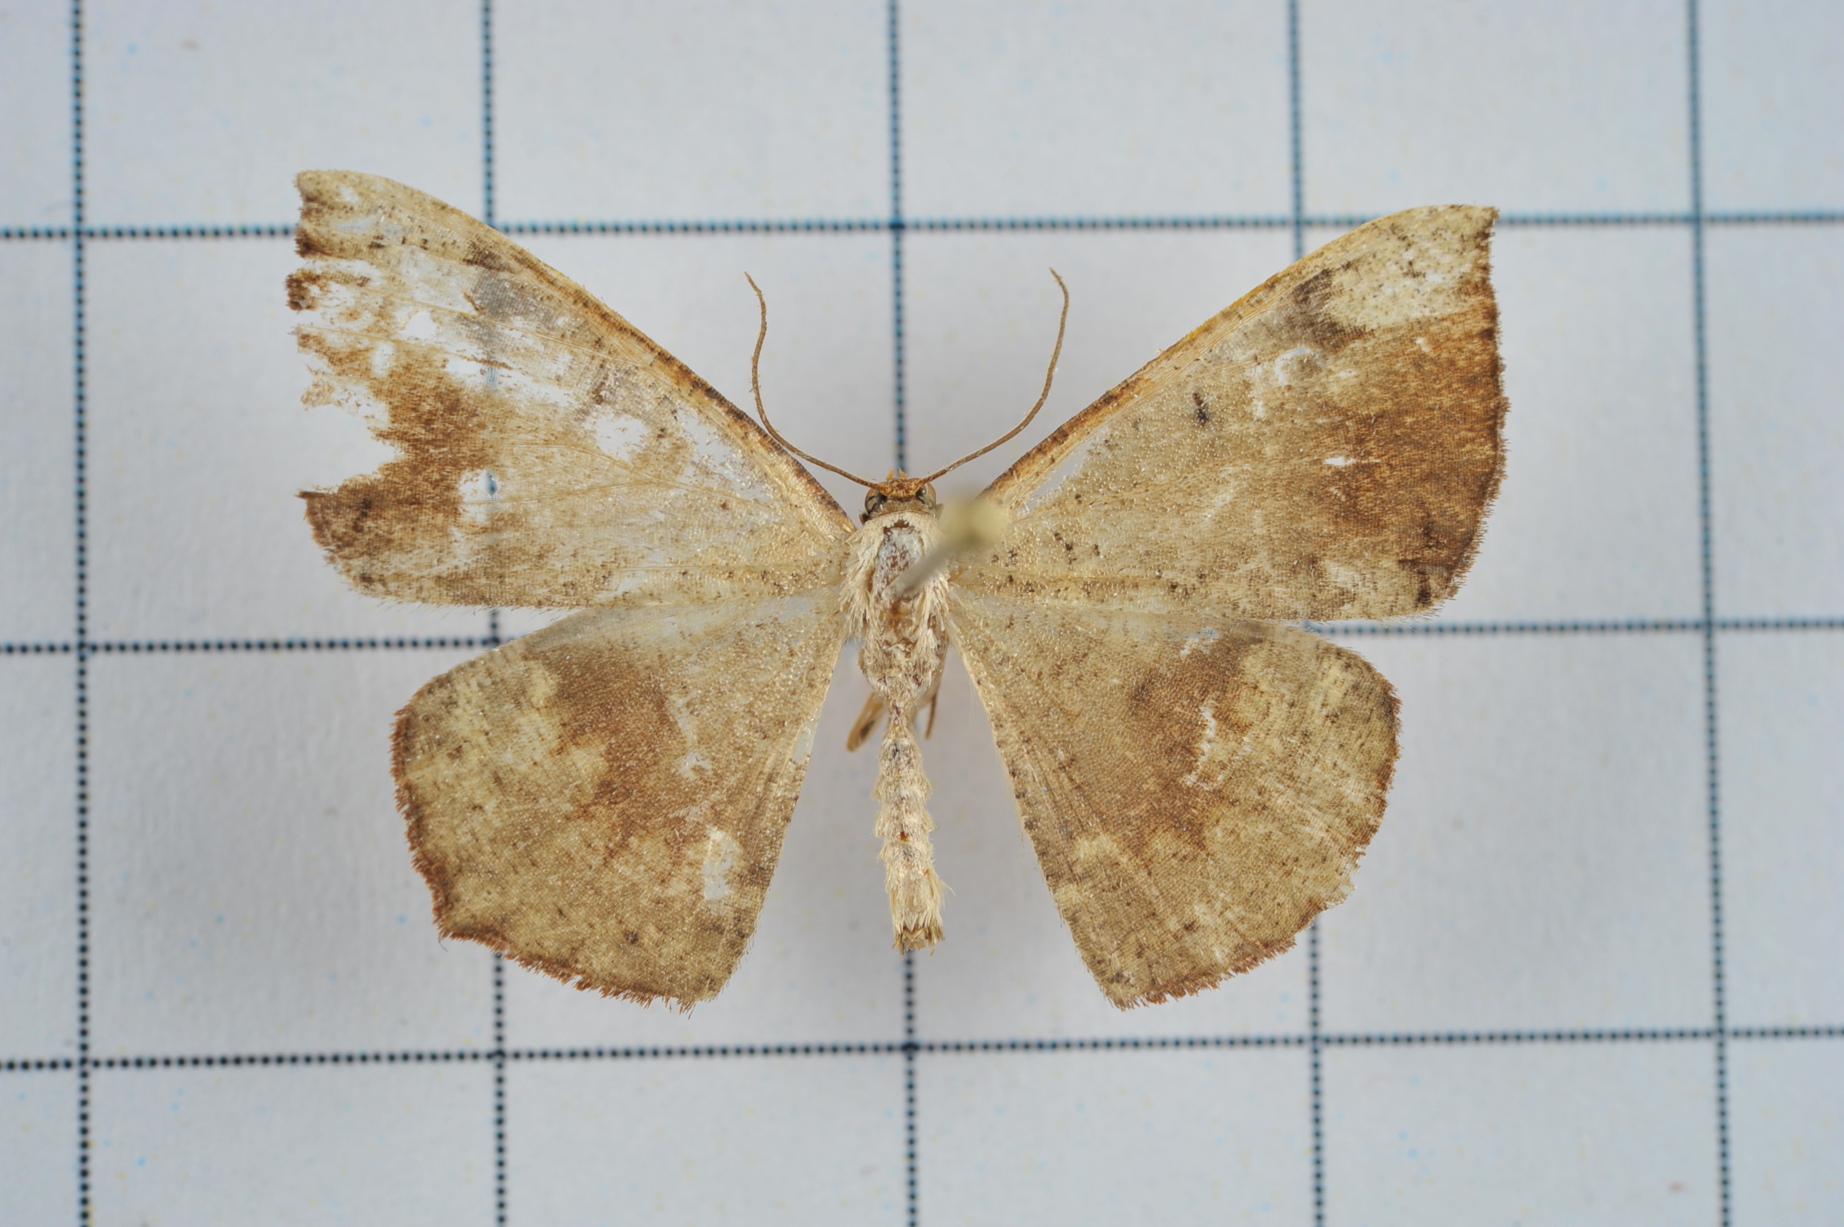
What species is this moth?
Peratostega deletaria deletaria
